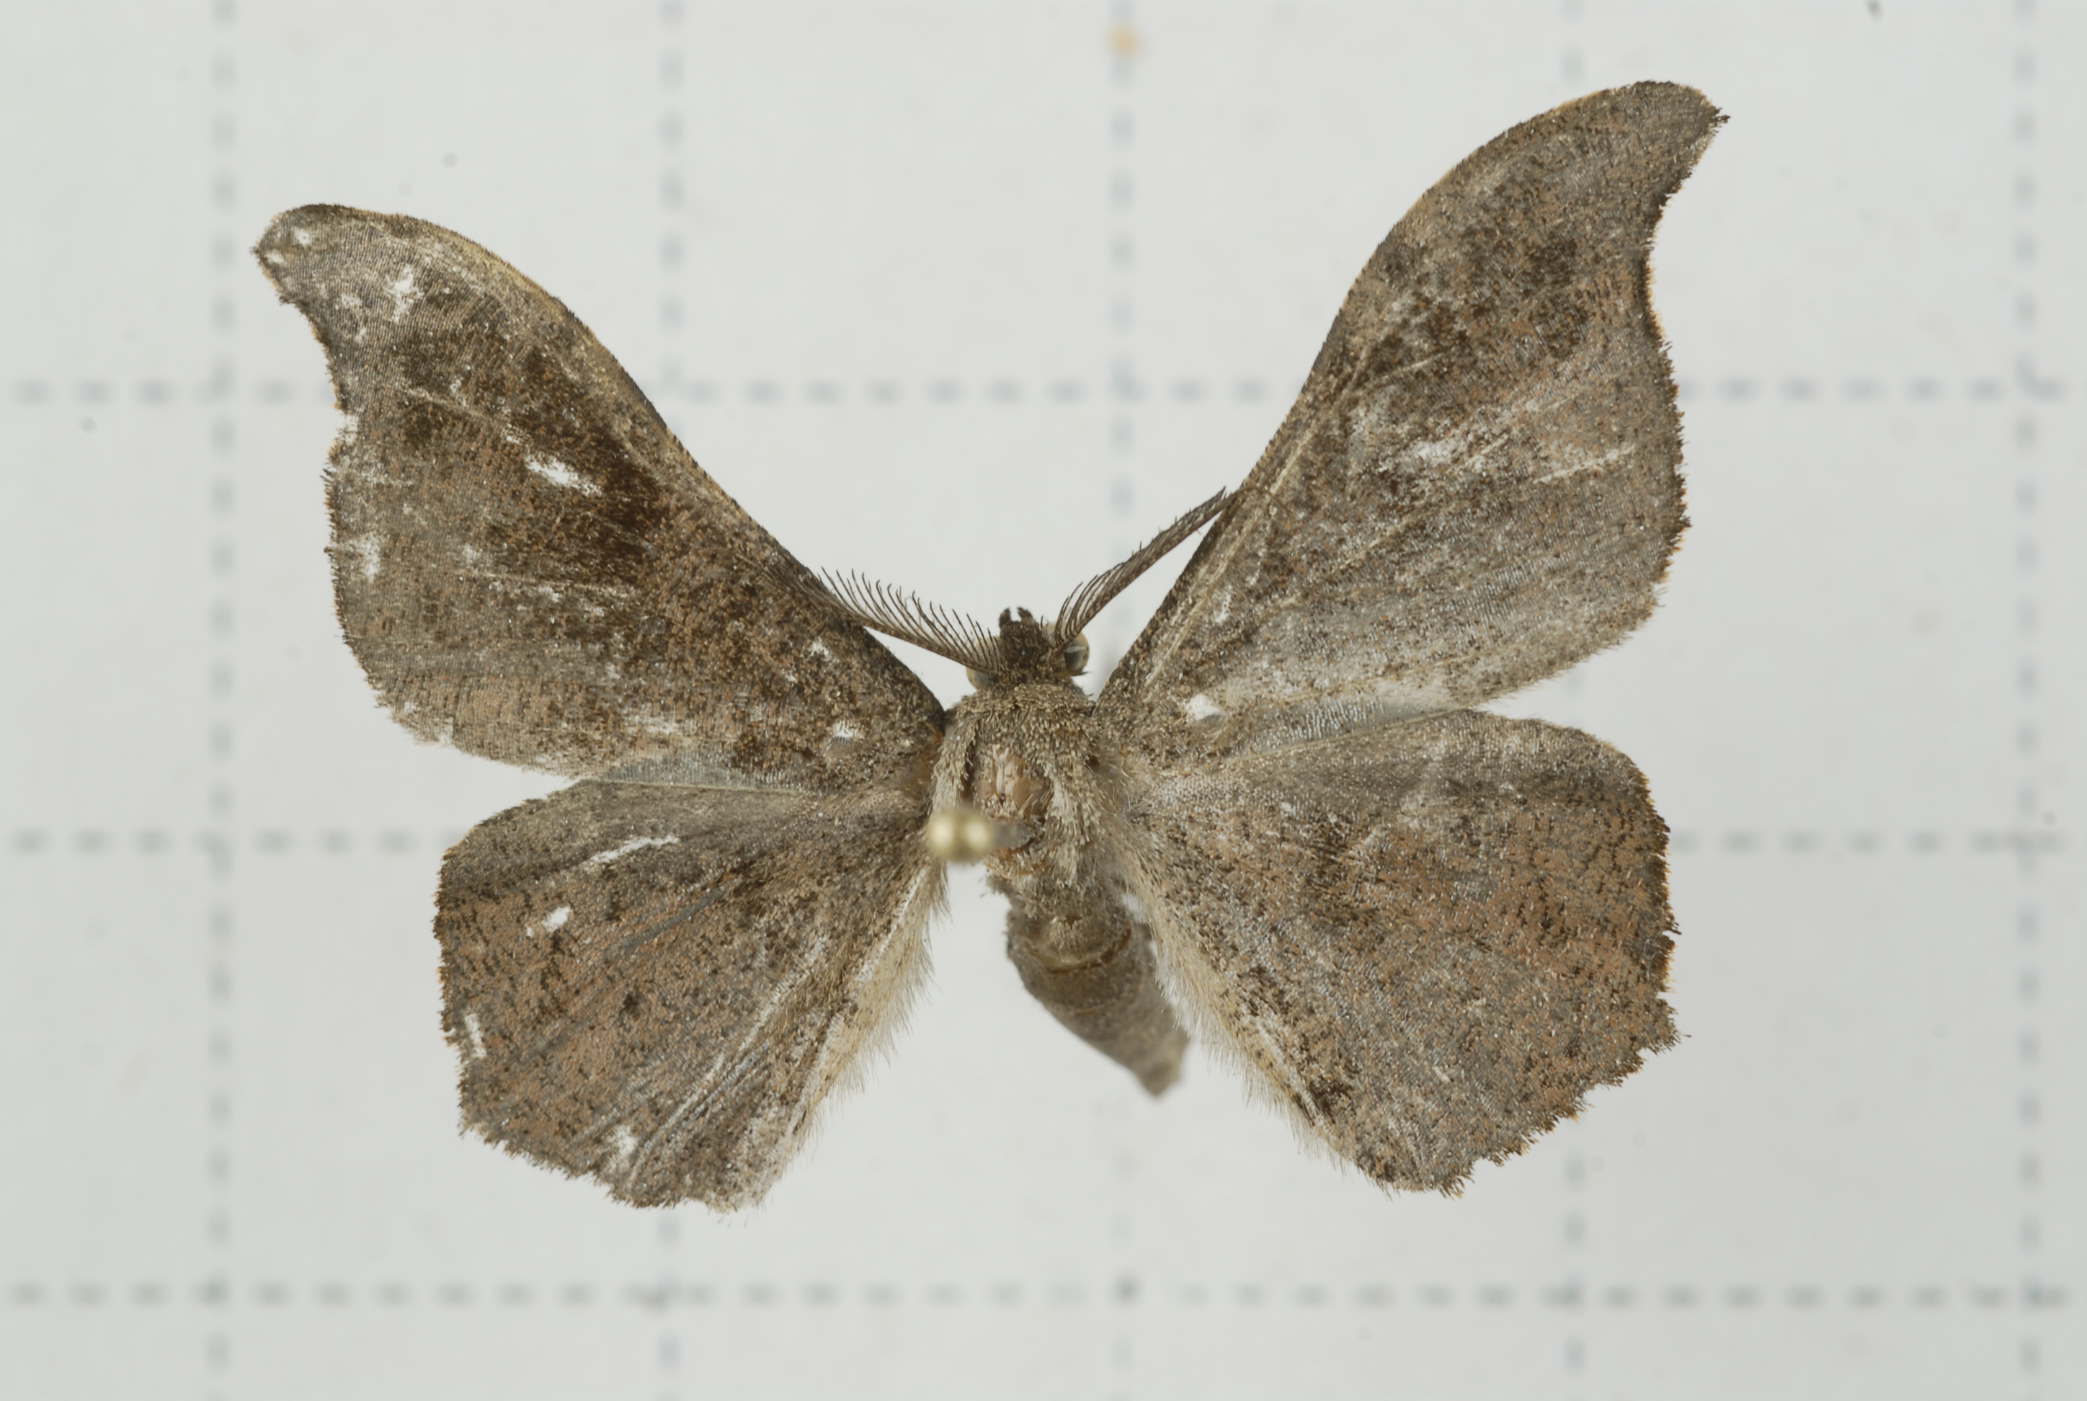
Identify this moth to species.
Hyposidra talaca talaca
